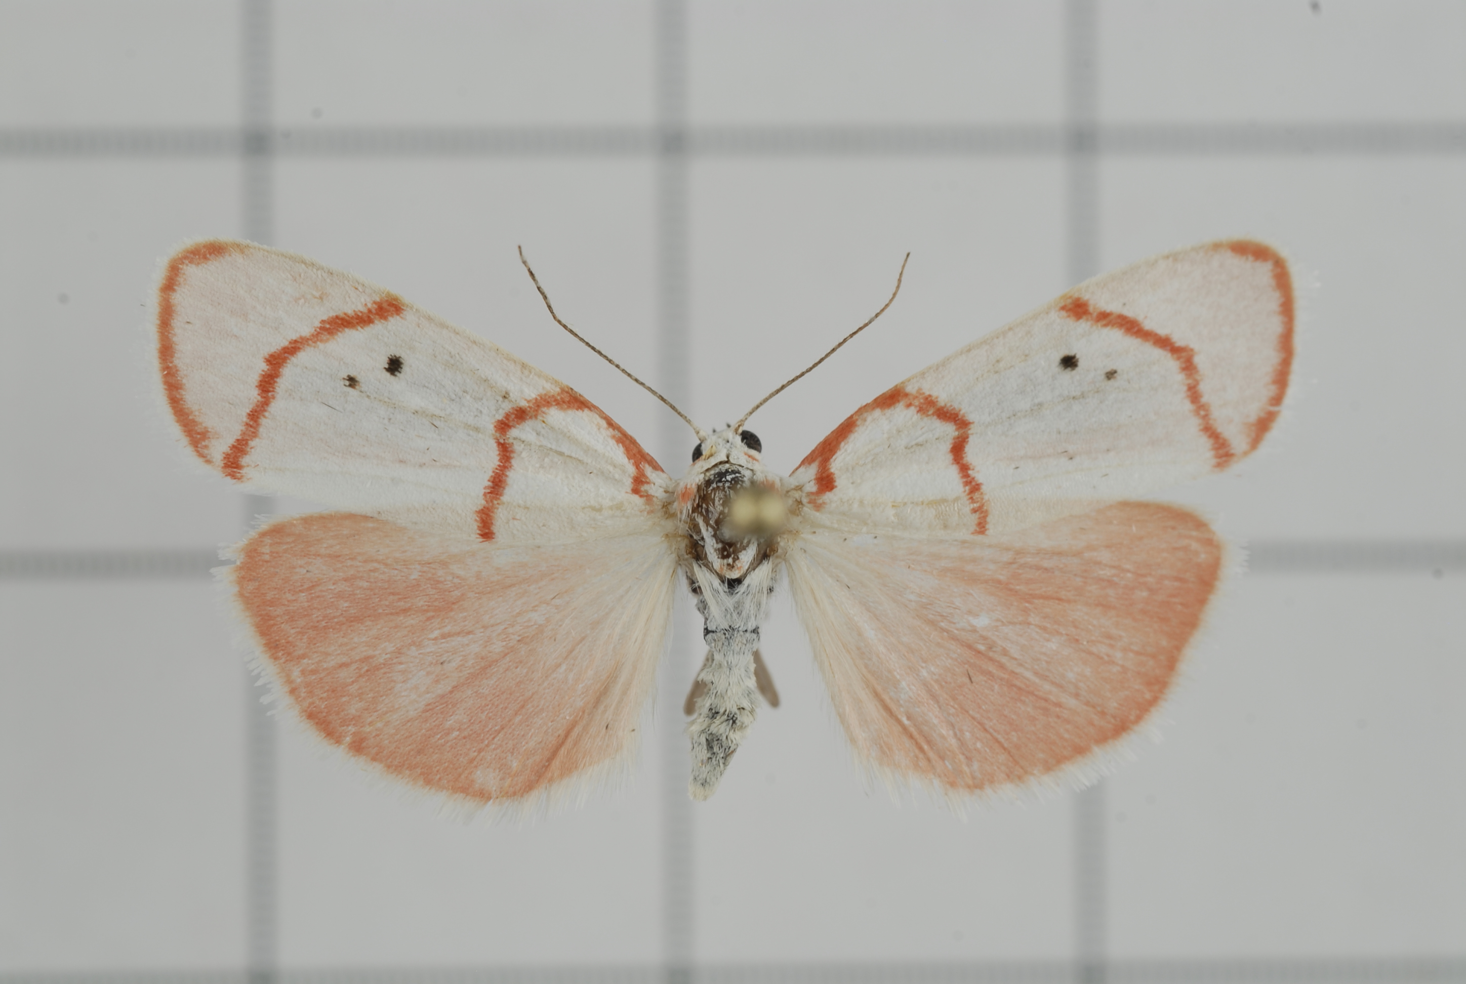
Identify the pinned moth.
Cyana sanguinea
